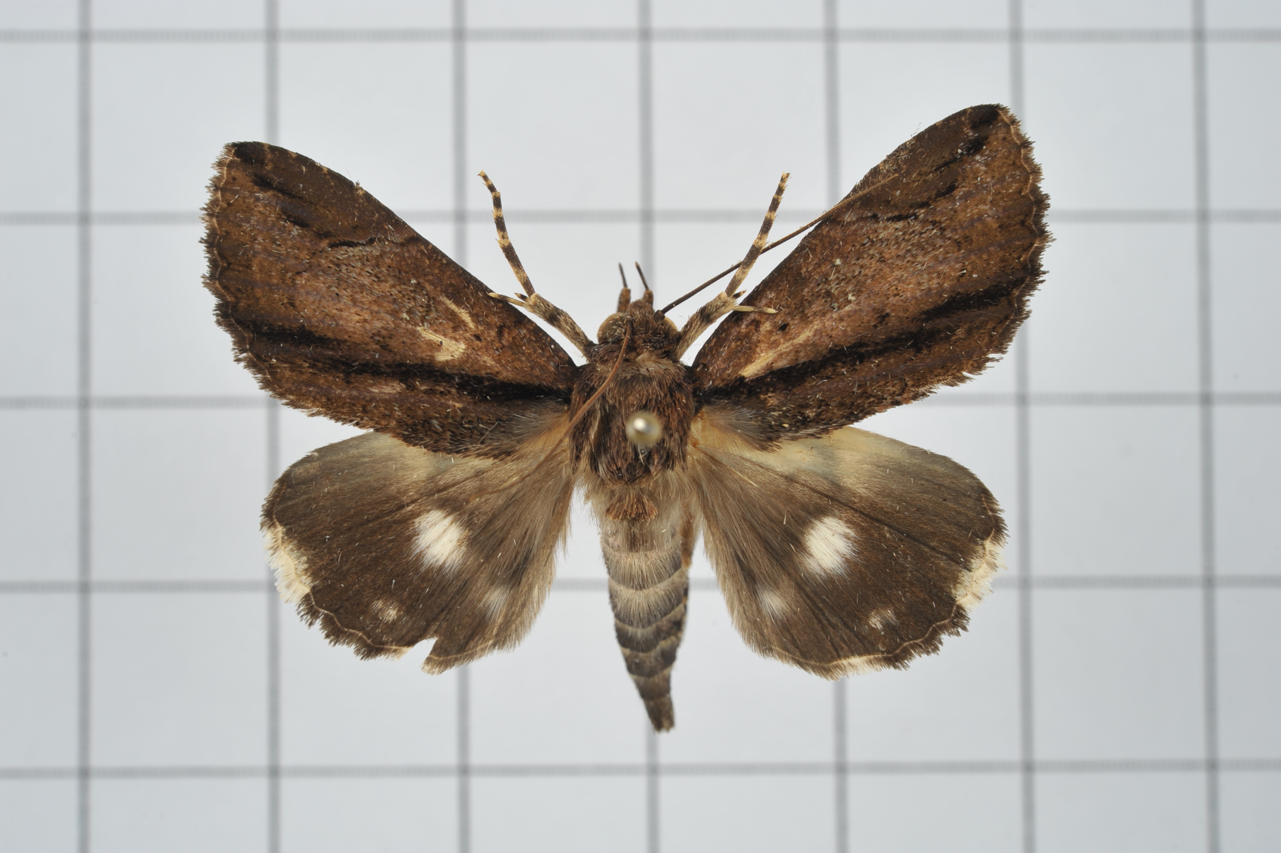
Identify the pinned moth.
Ercheia cyllaria
